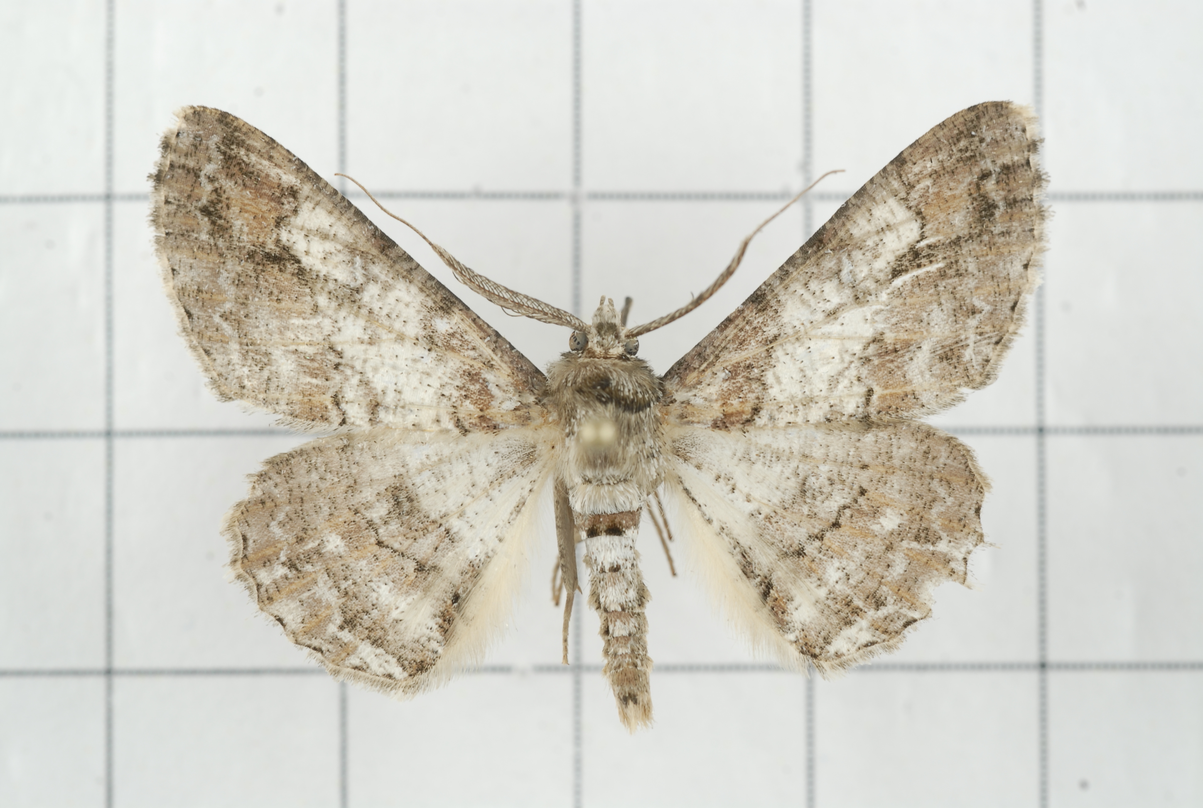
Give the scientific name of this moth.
Cleora fraterna
